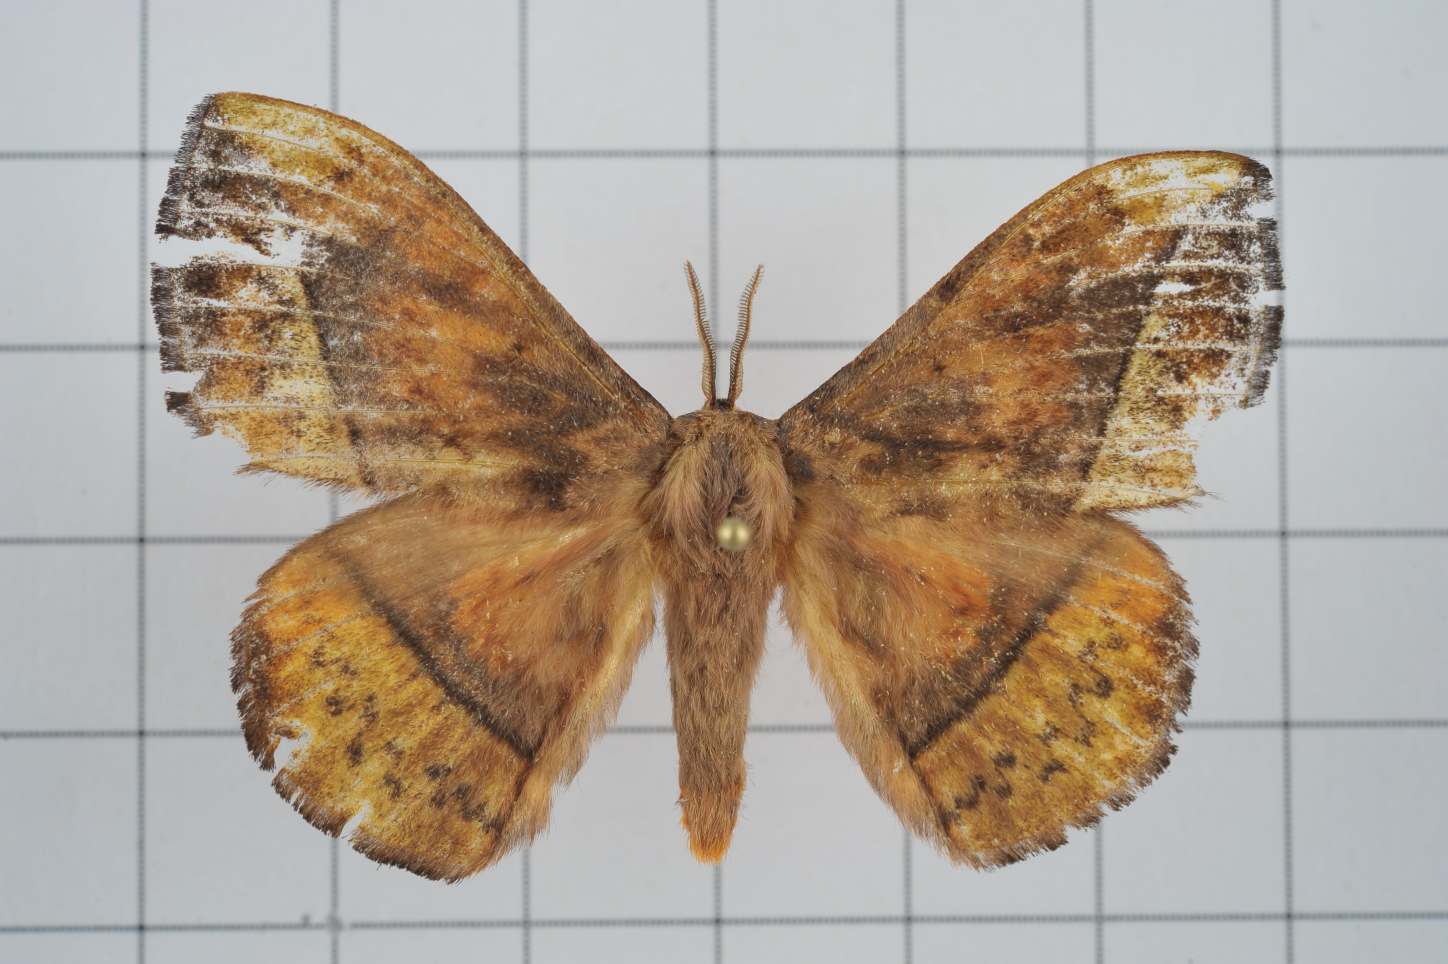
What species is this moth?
Apha horishana
